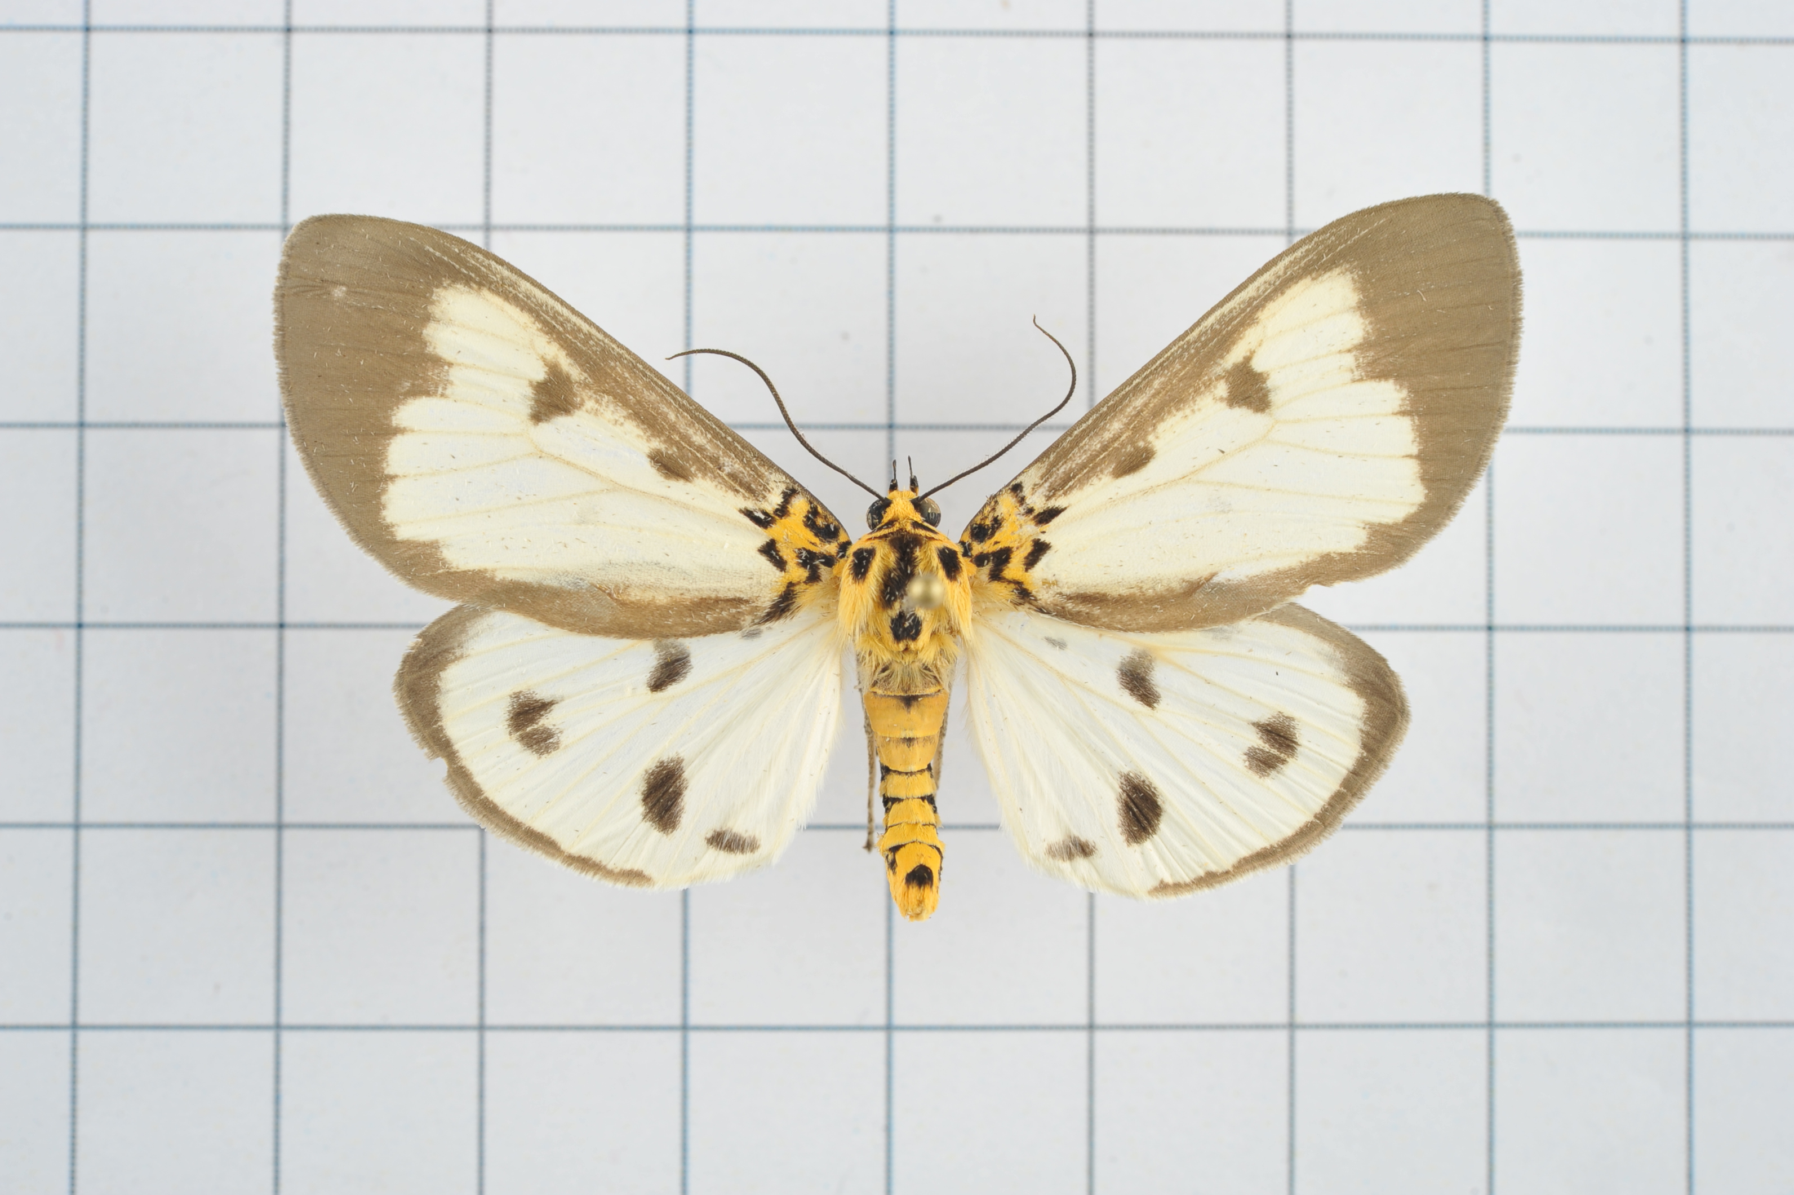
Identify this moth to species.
Asota plana lacteata
